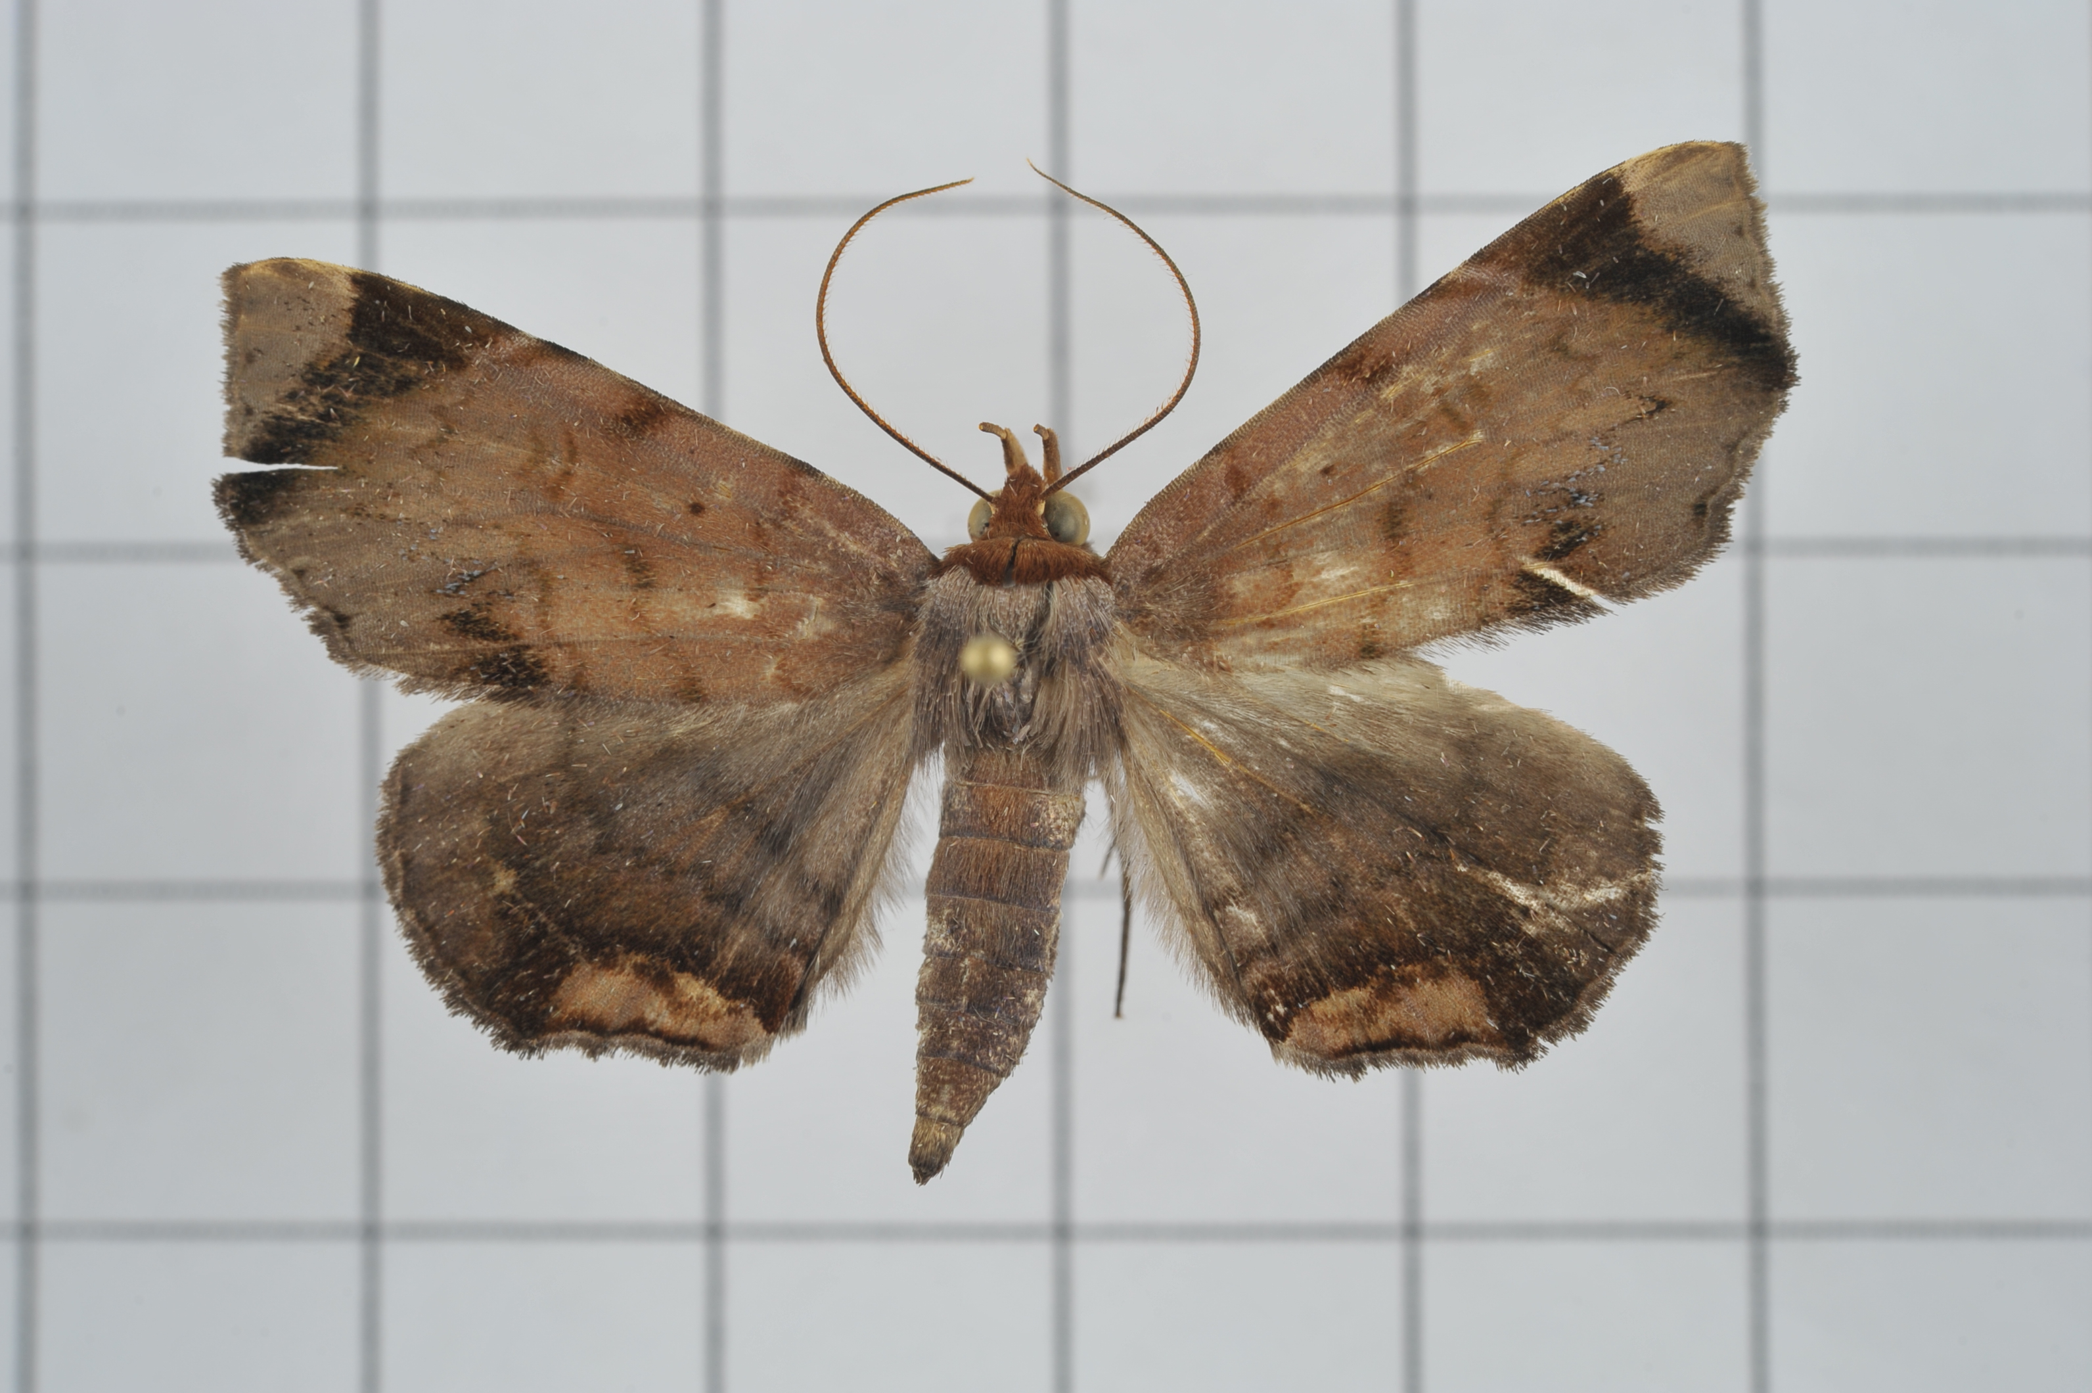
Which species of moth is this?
Mecodina albodentata
